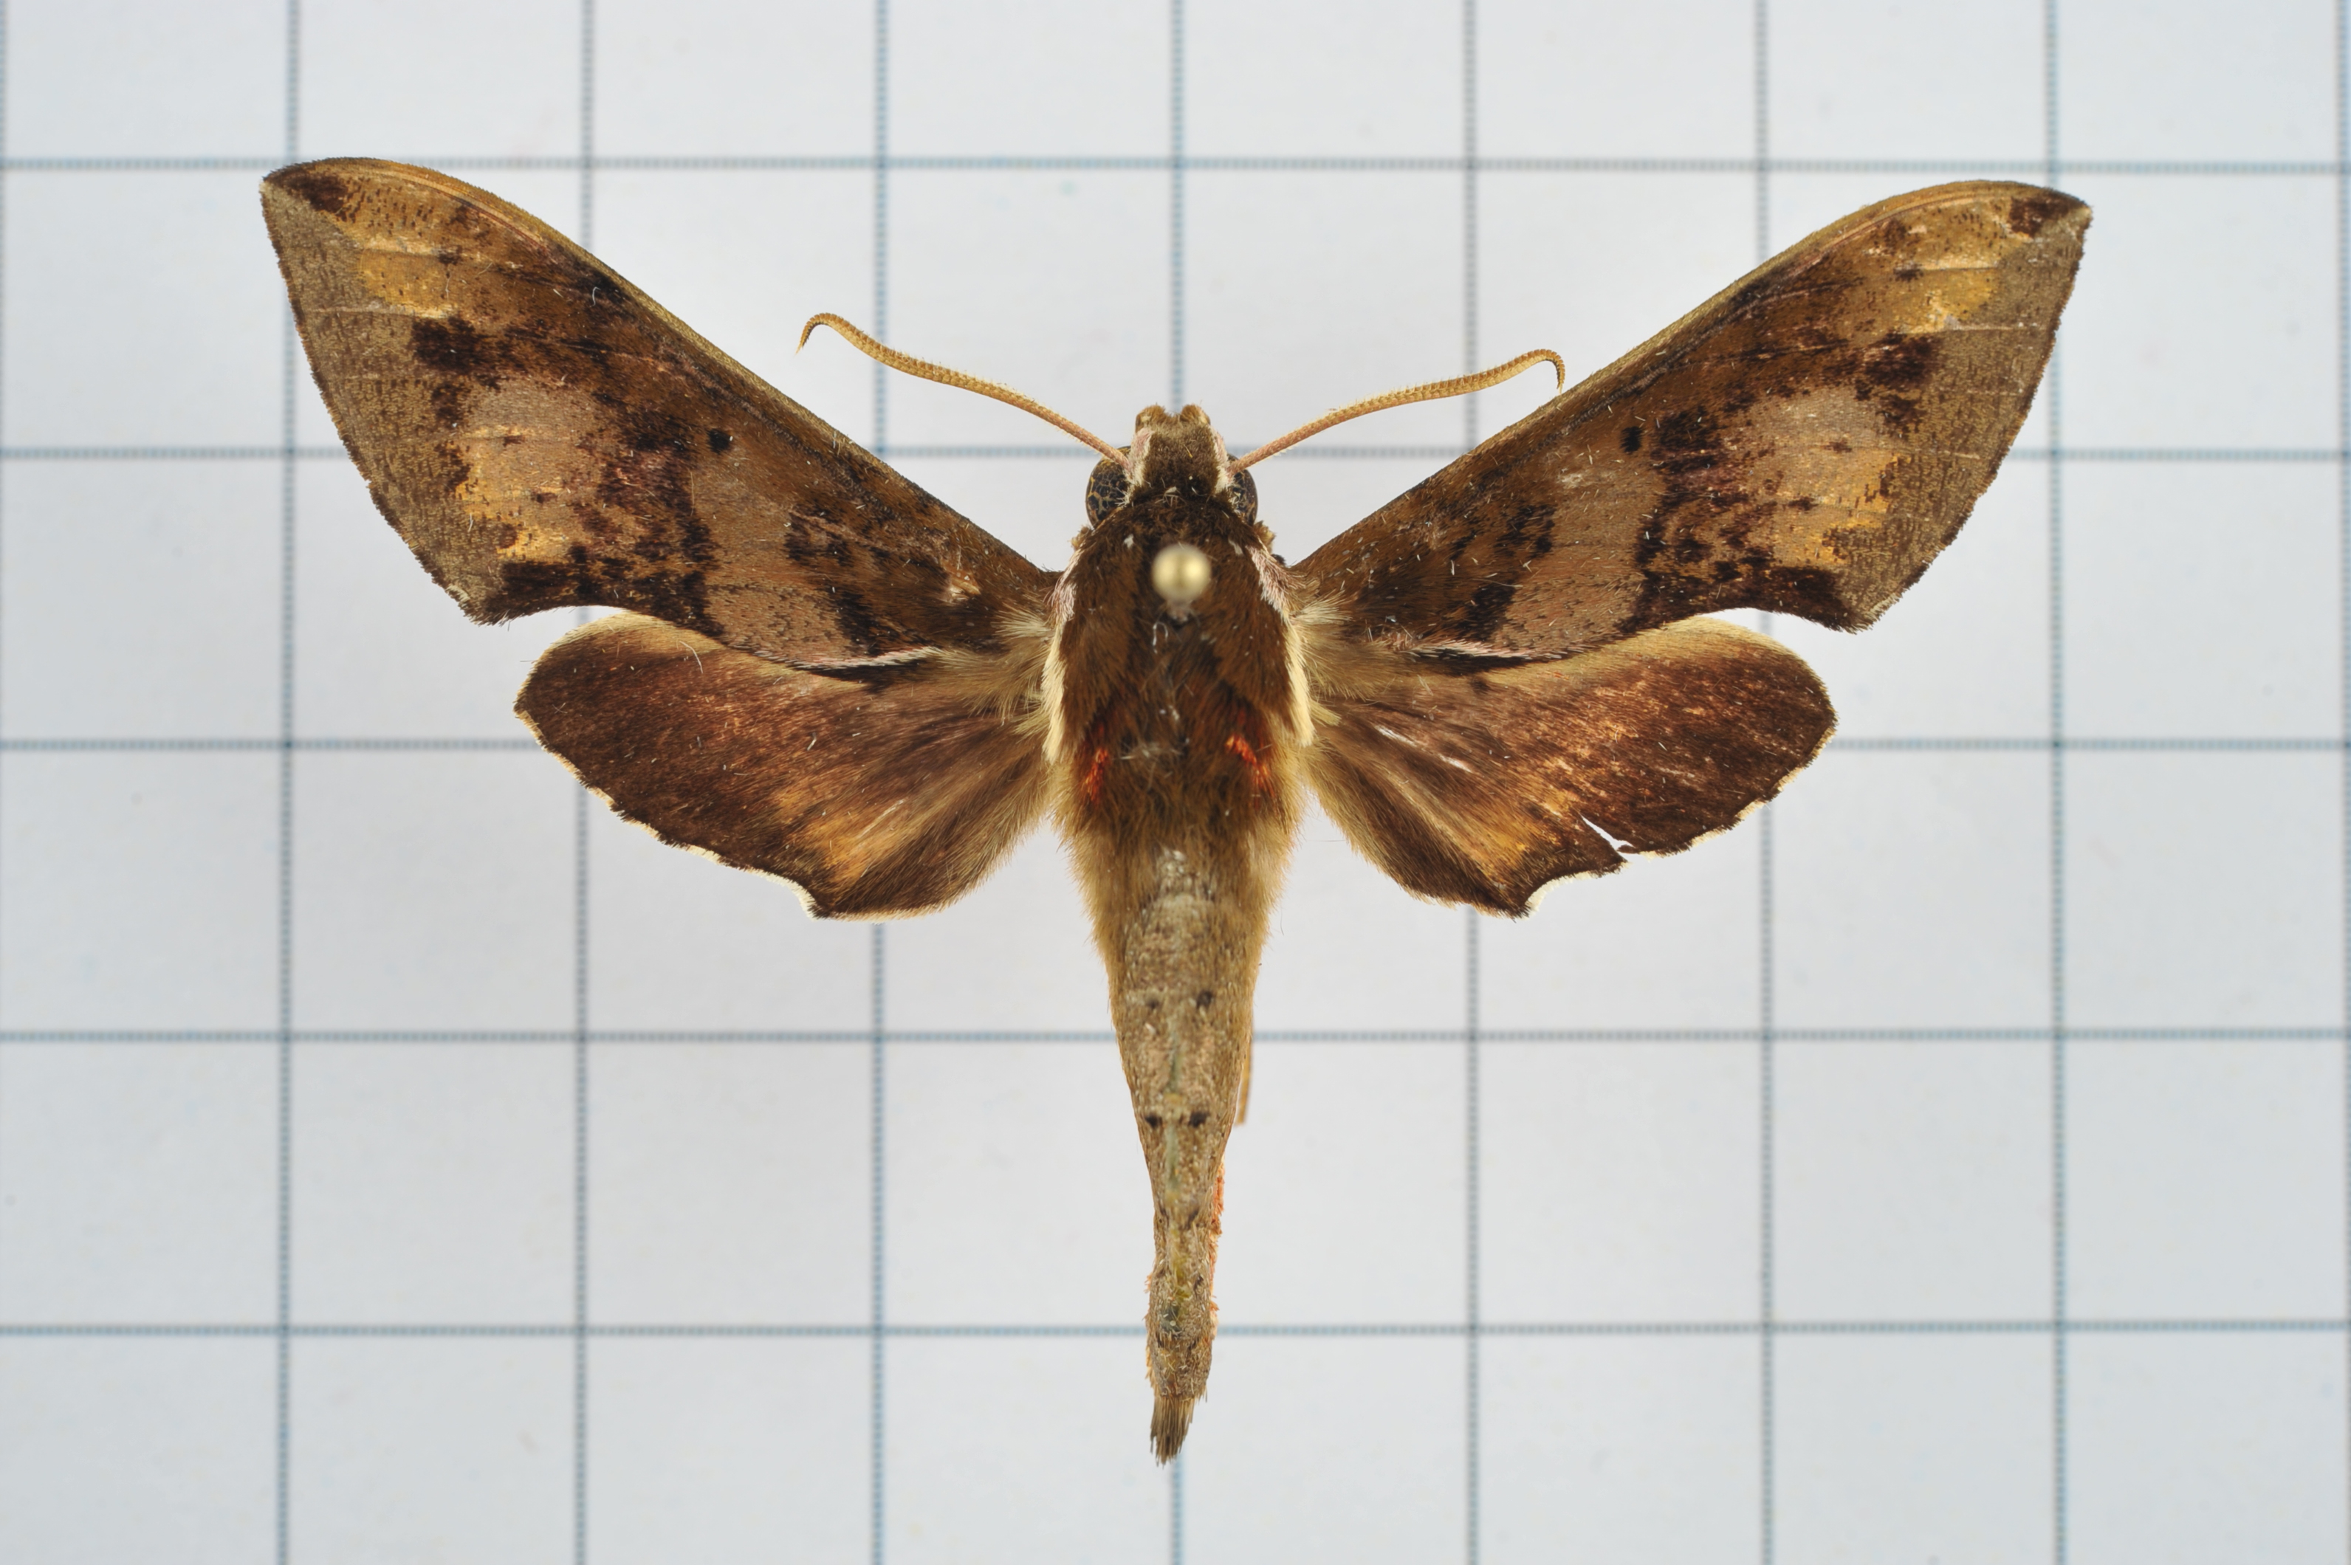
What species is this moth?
Rhagastis binoculata
